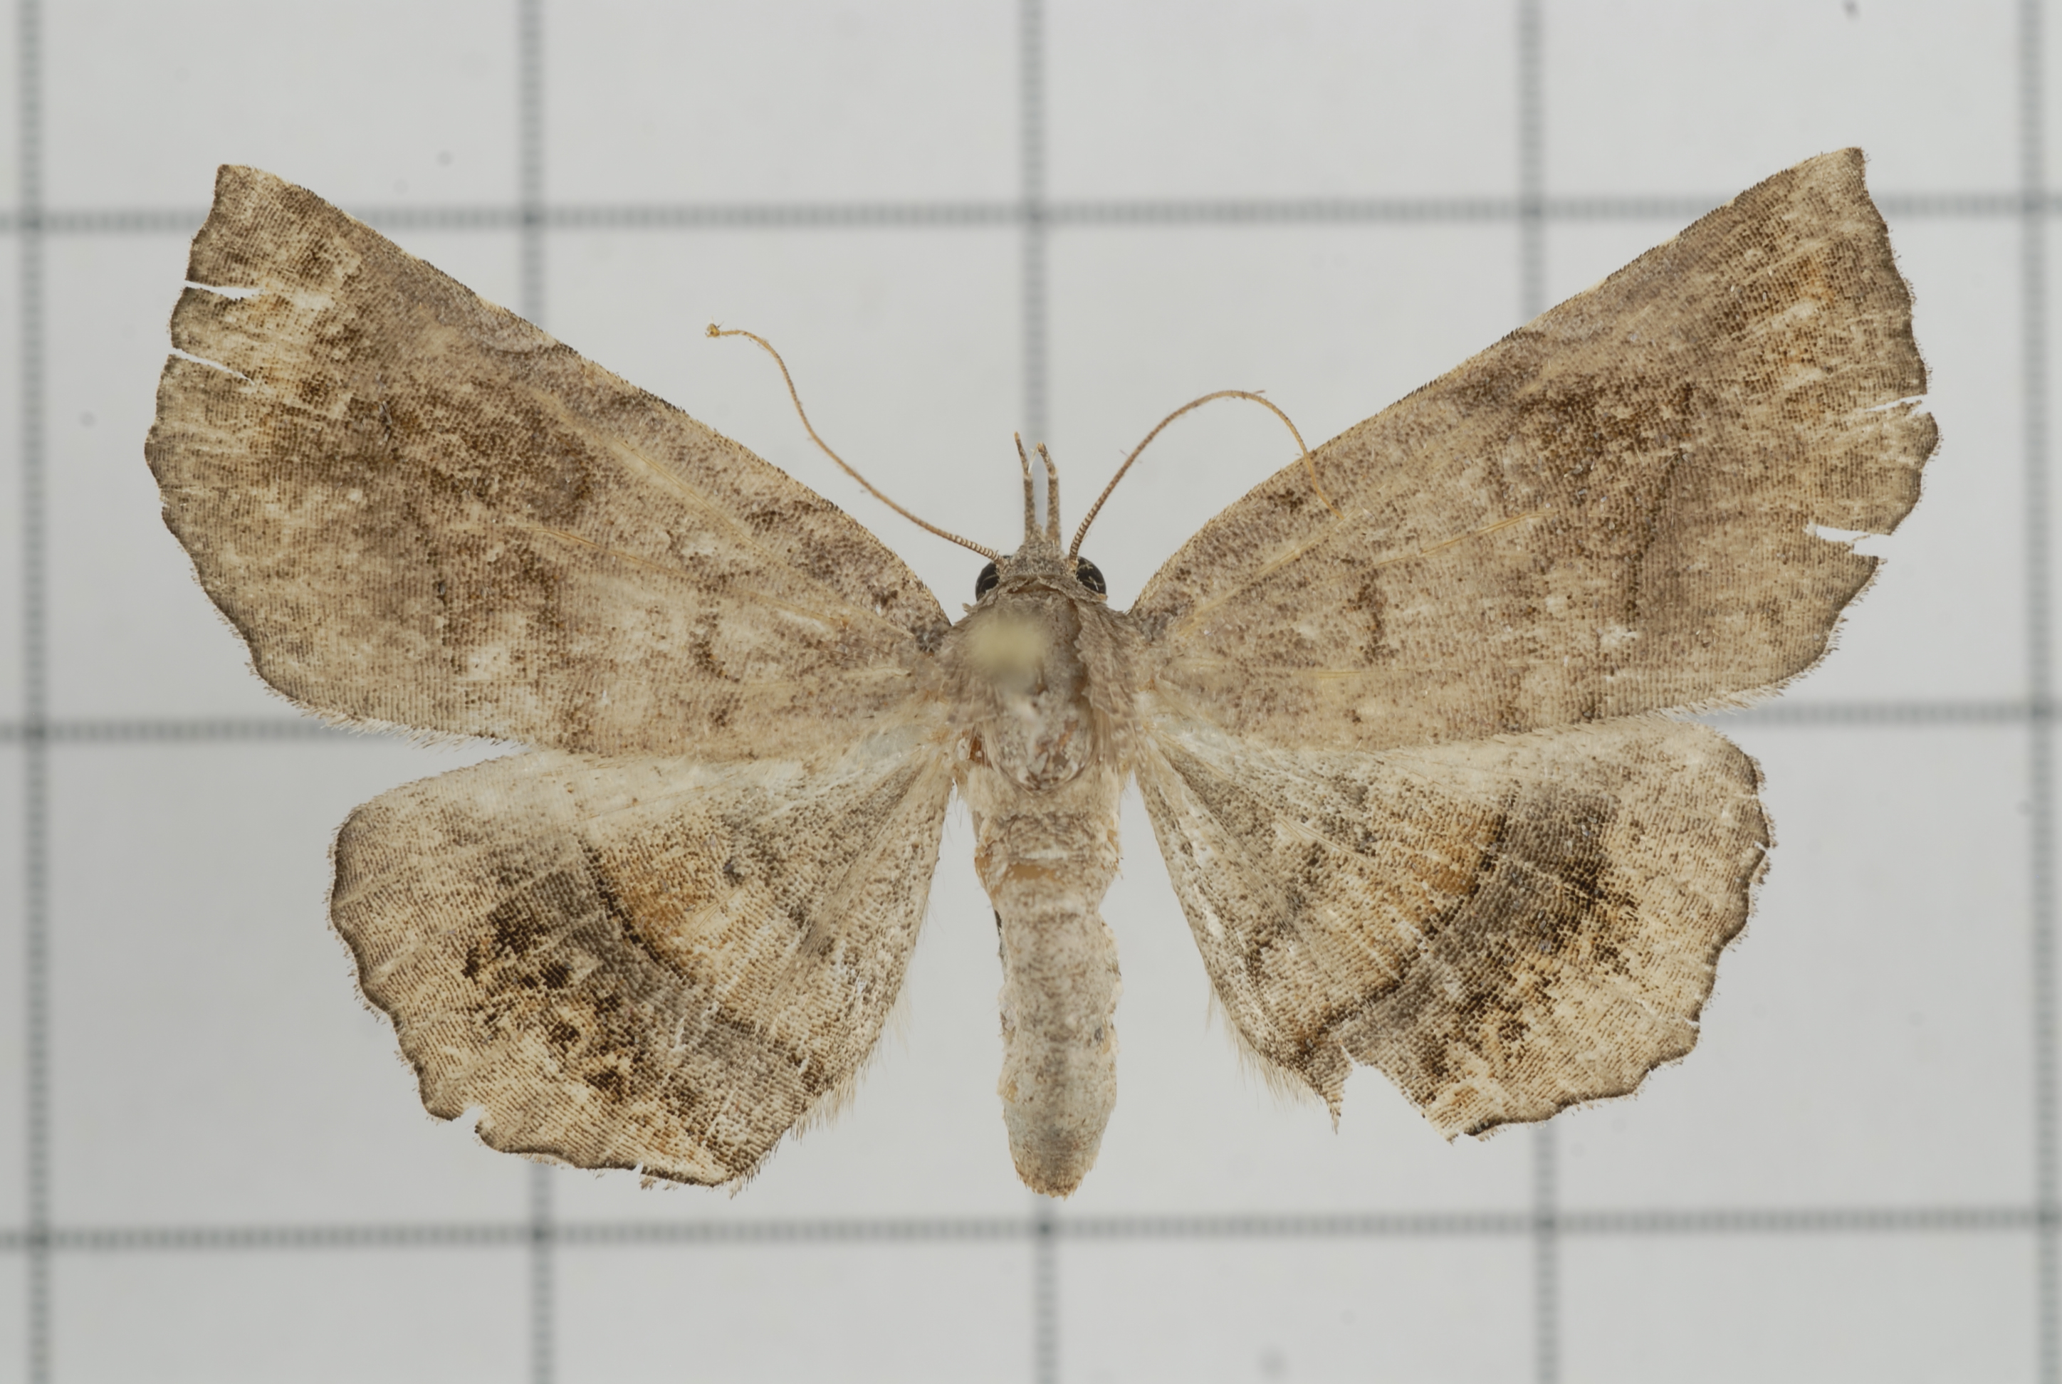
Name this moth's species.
Pangrapta plumbilineata
